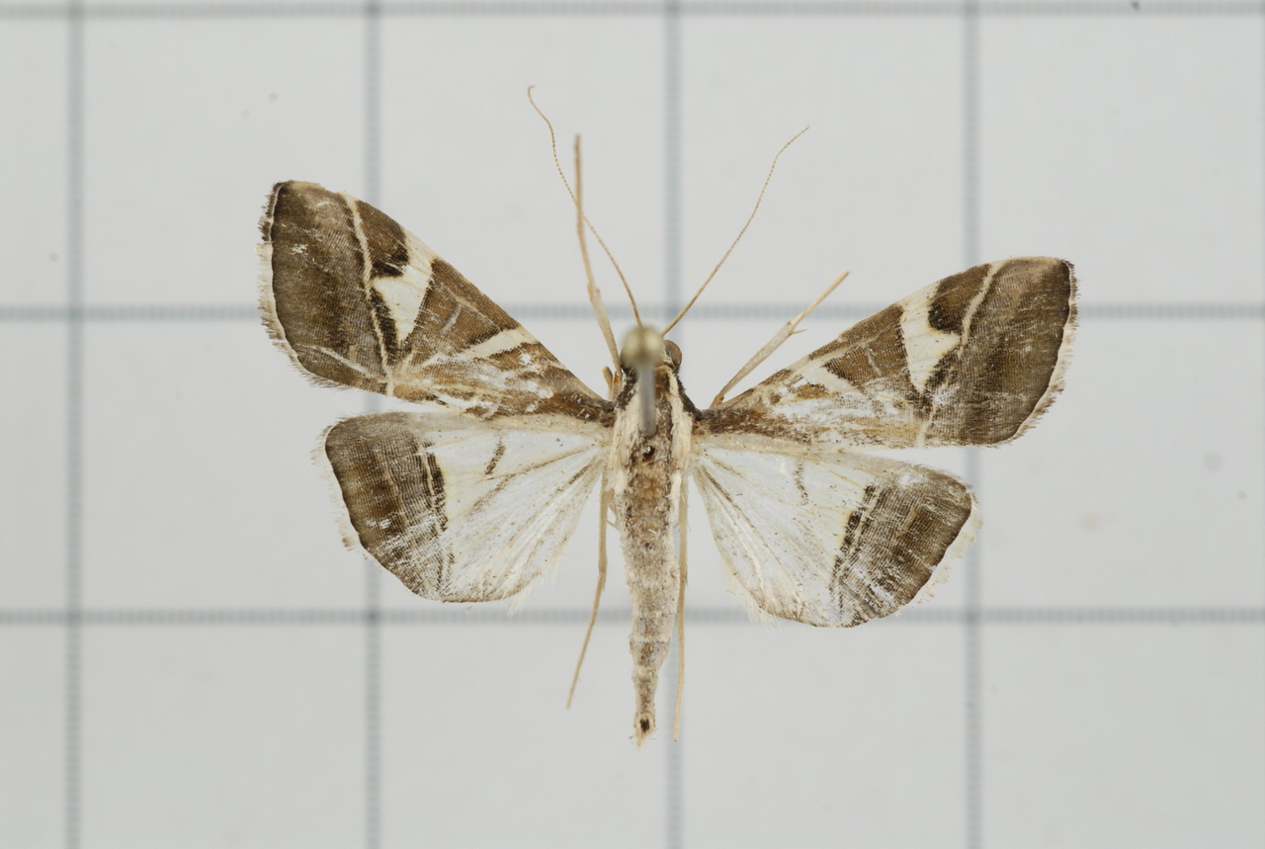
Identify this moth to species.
Agrioglypta itysalis
